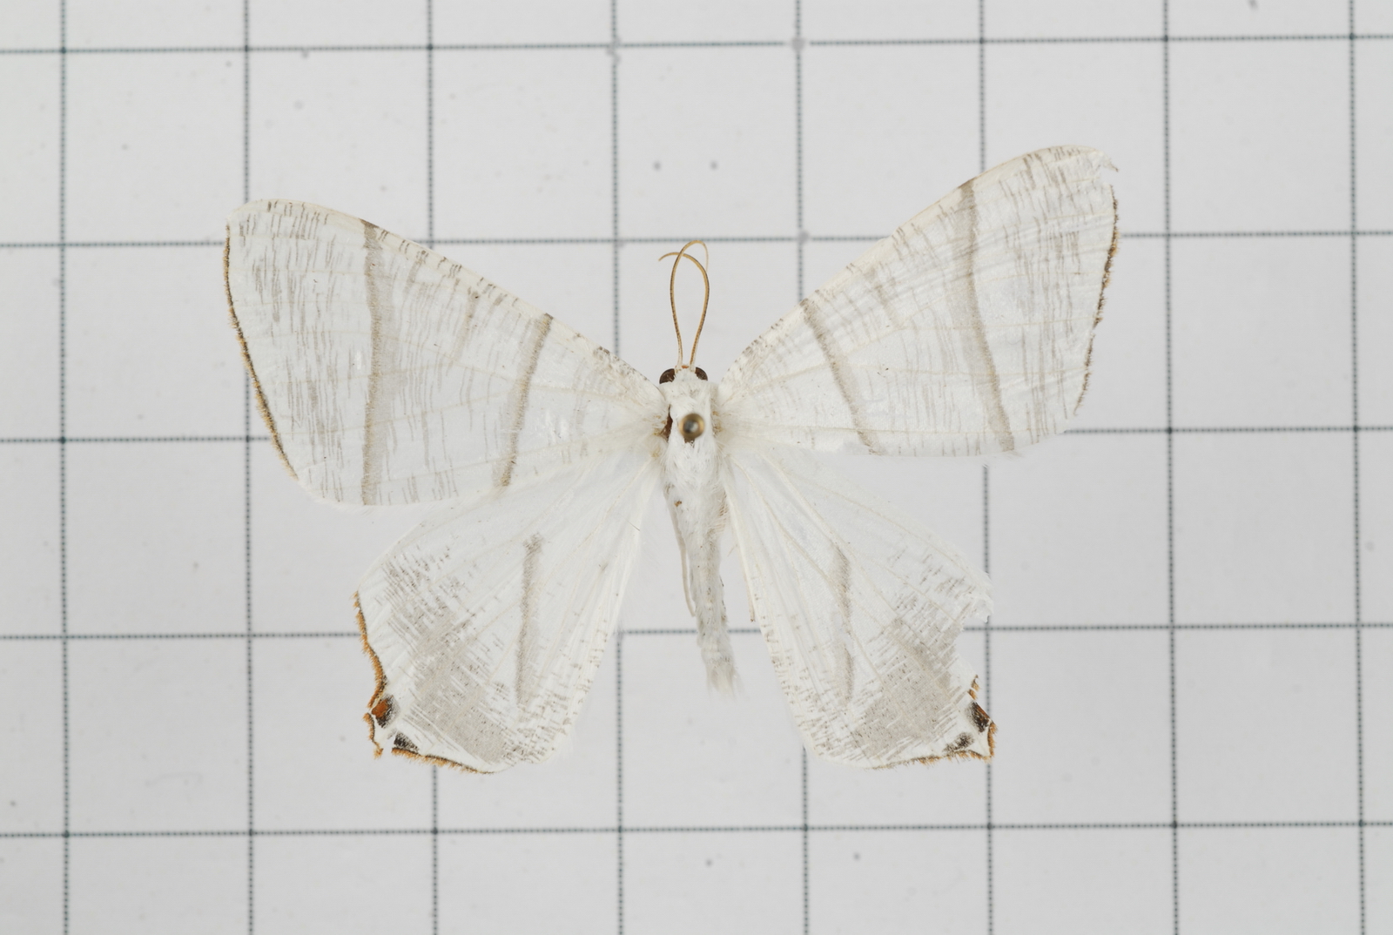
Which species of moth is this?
Ourapteryx similaria horishana
